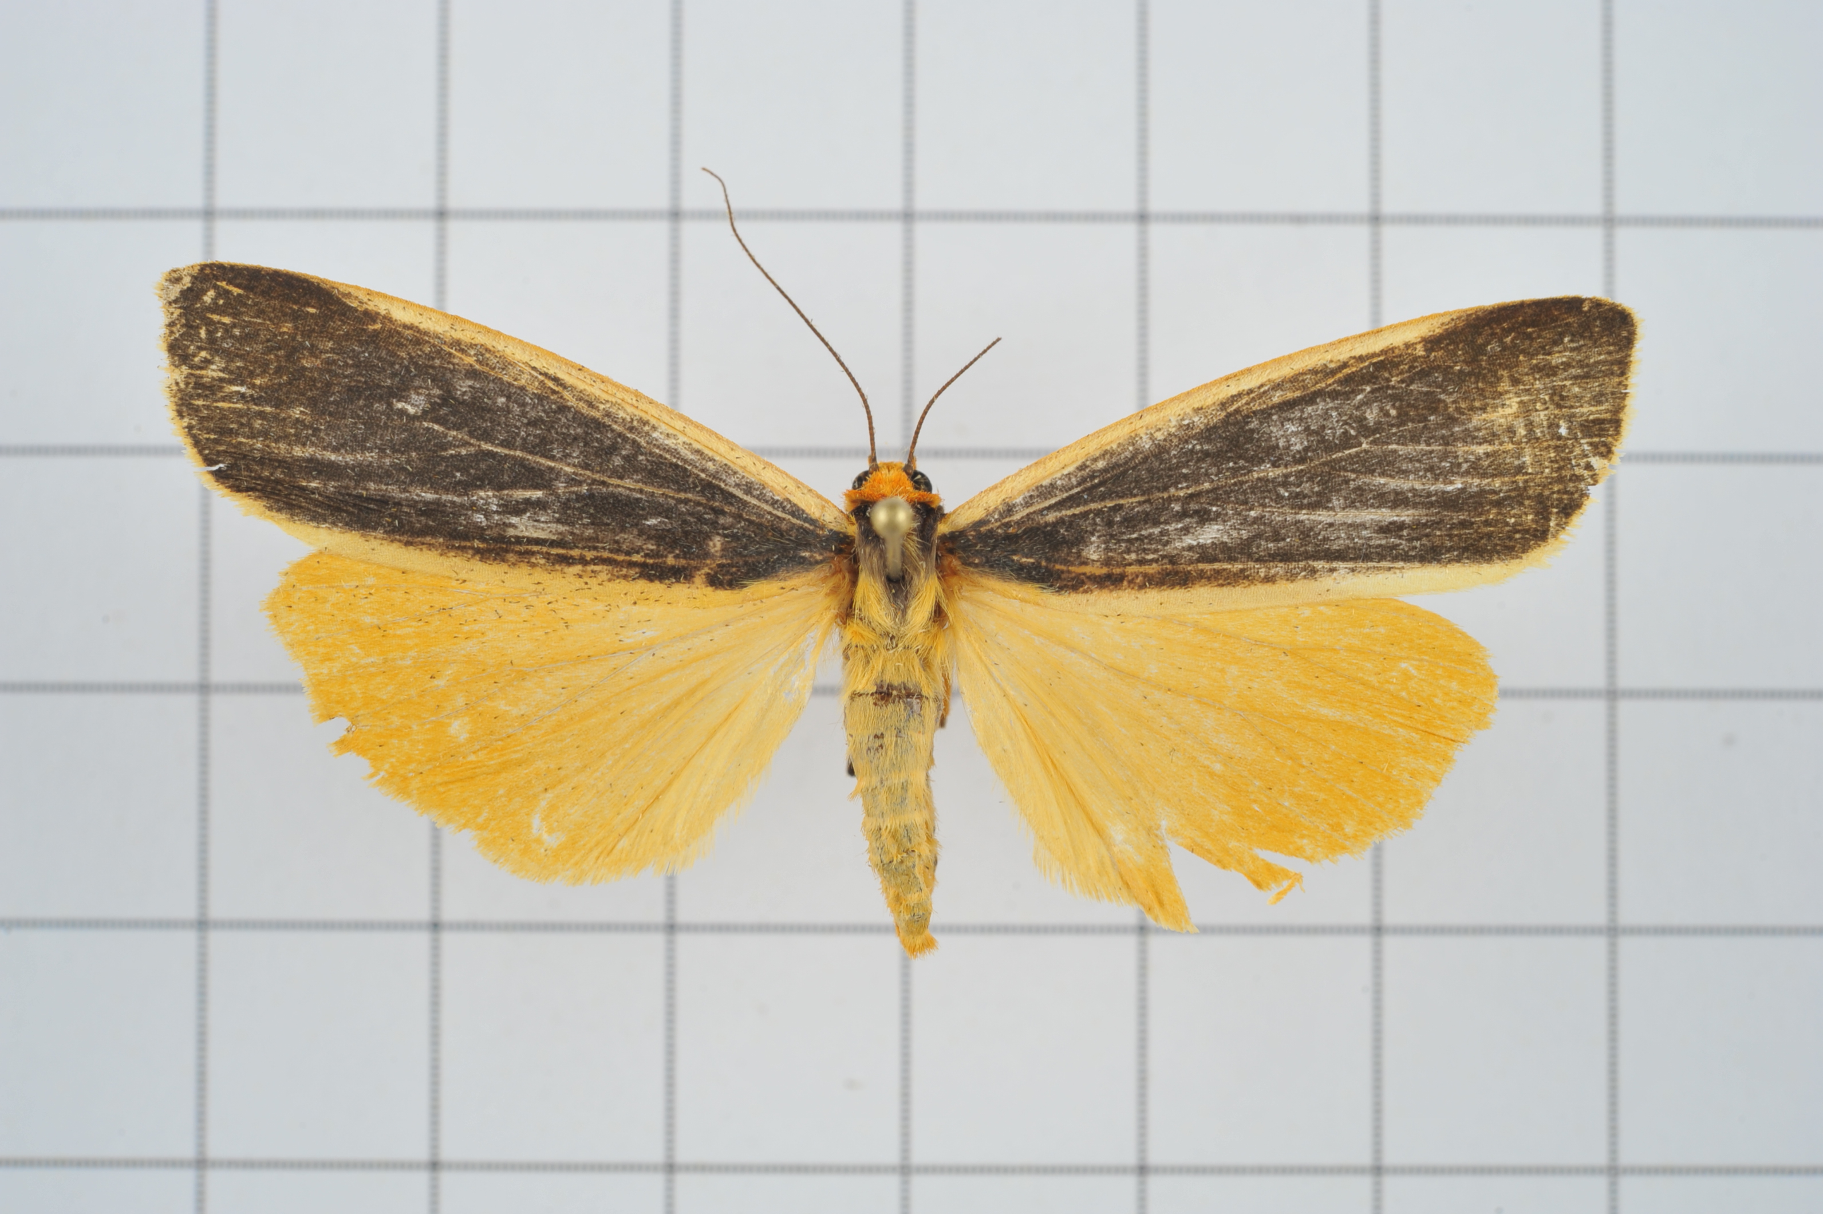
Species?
Churinga virago
